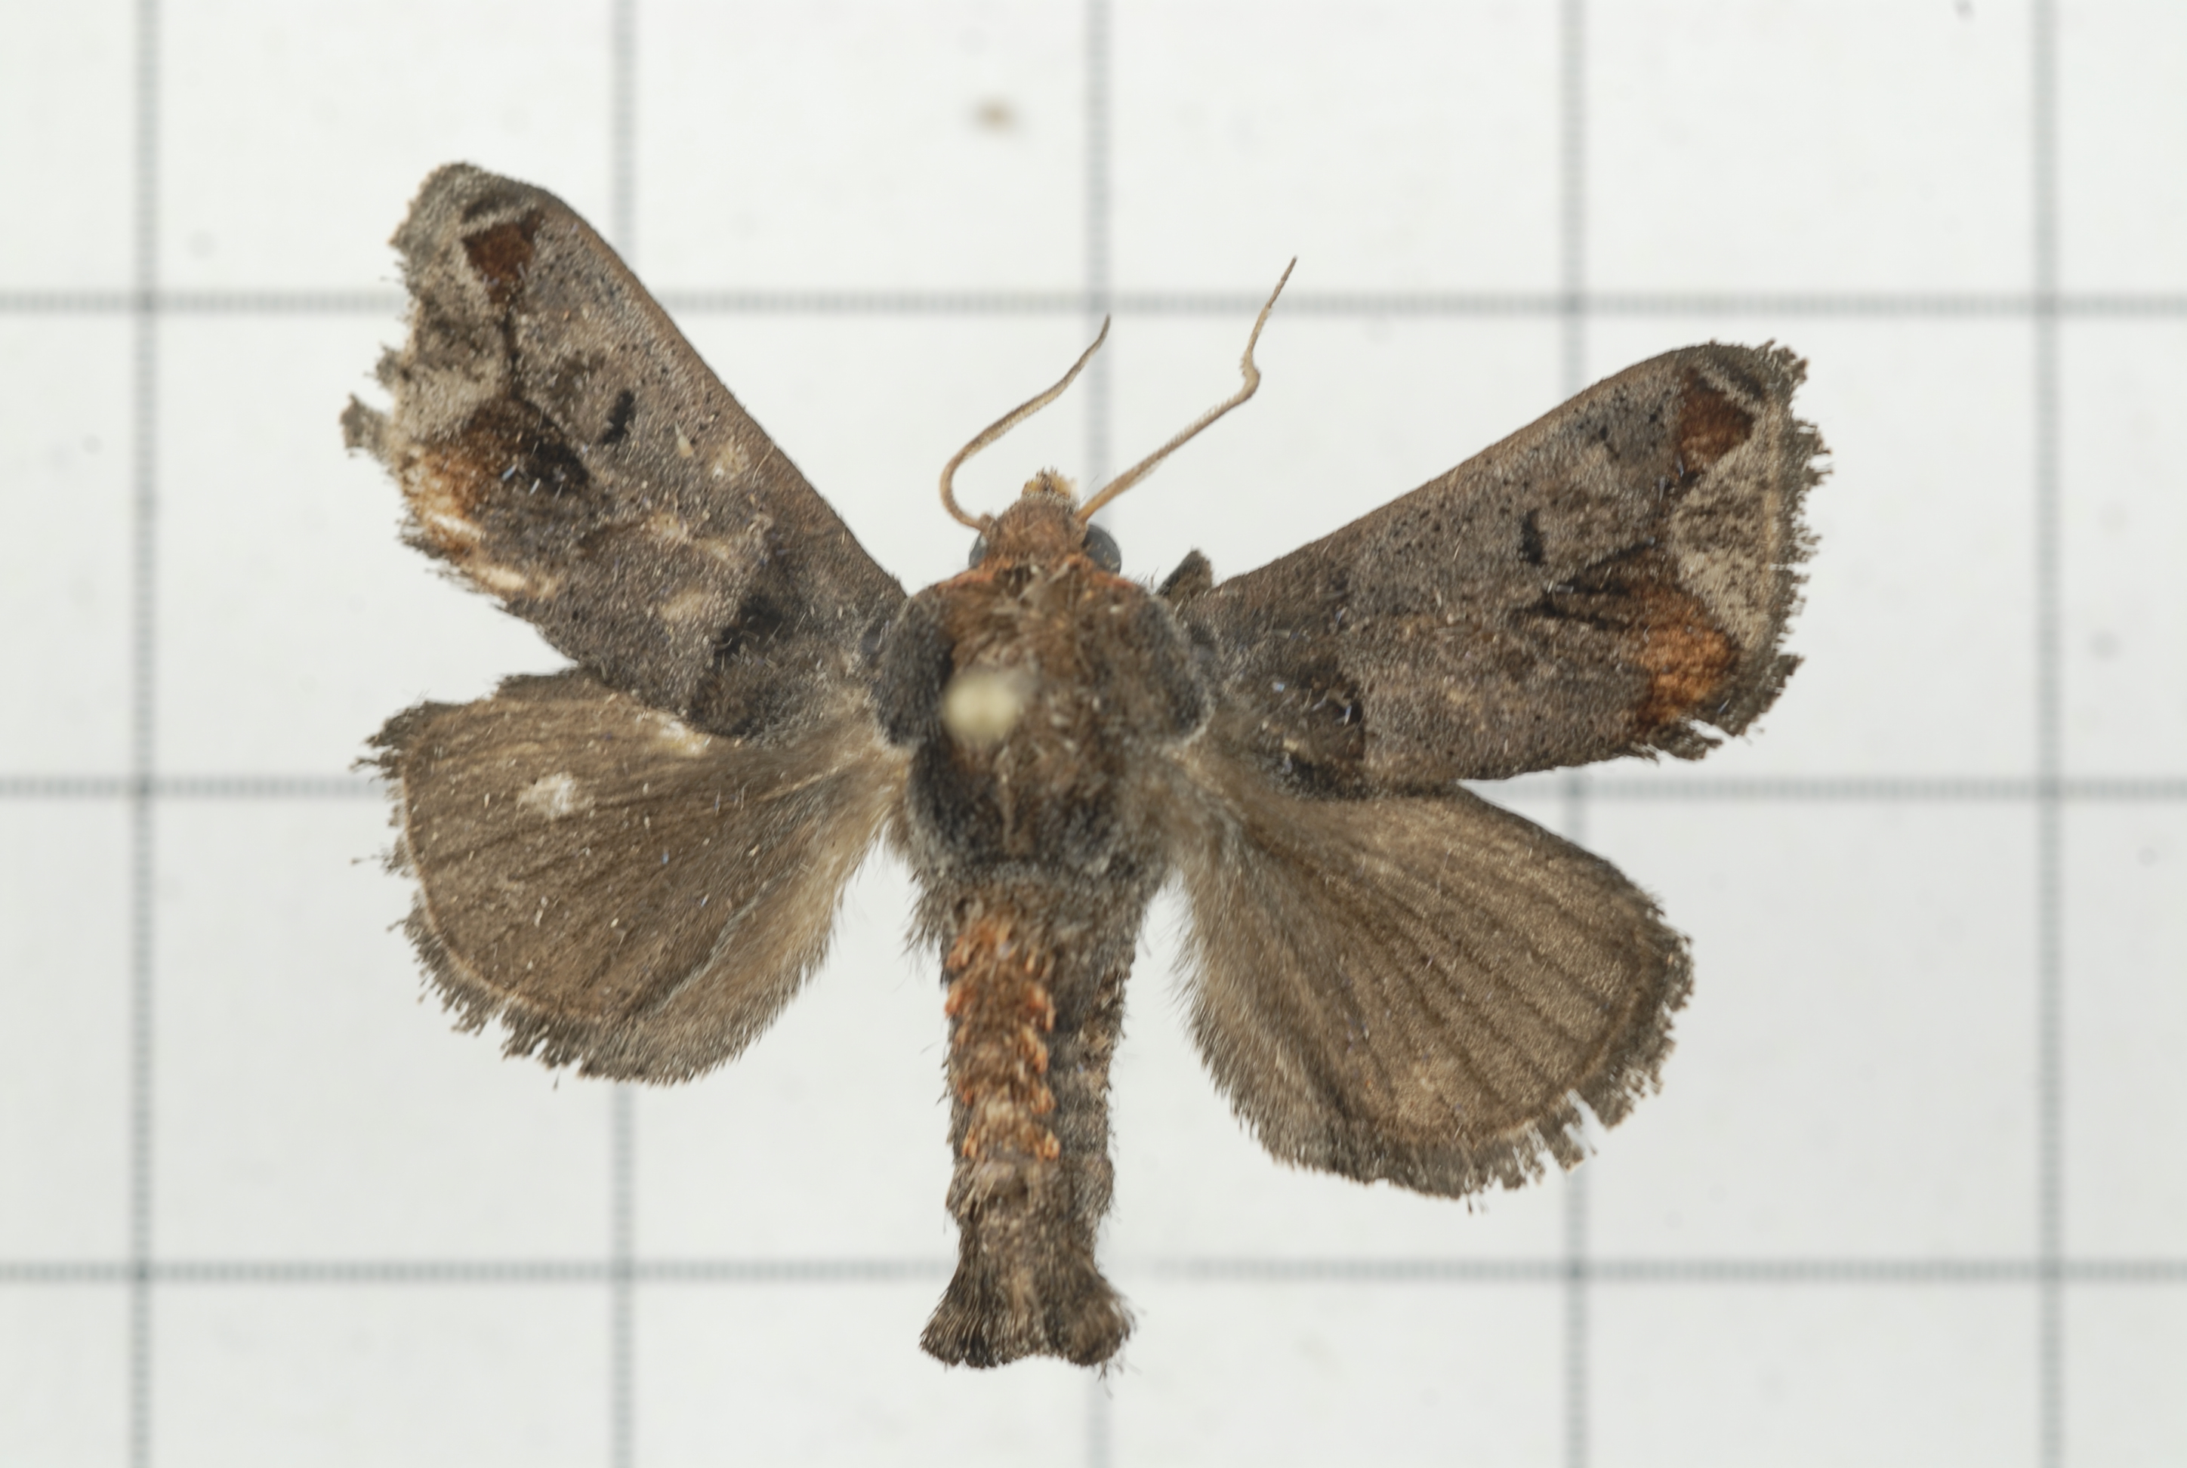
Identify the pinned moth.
Phlossa conjuncta
